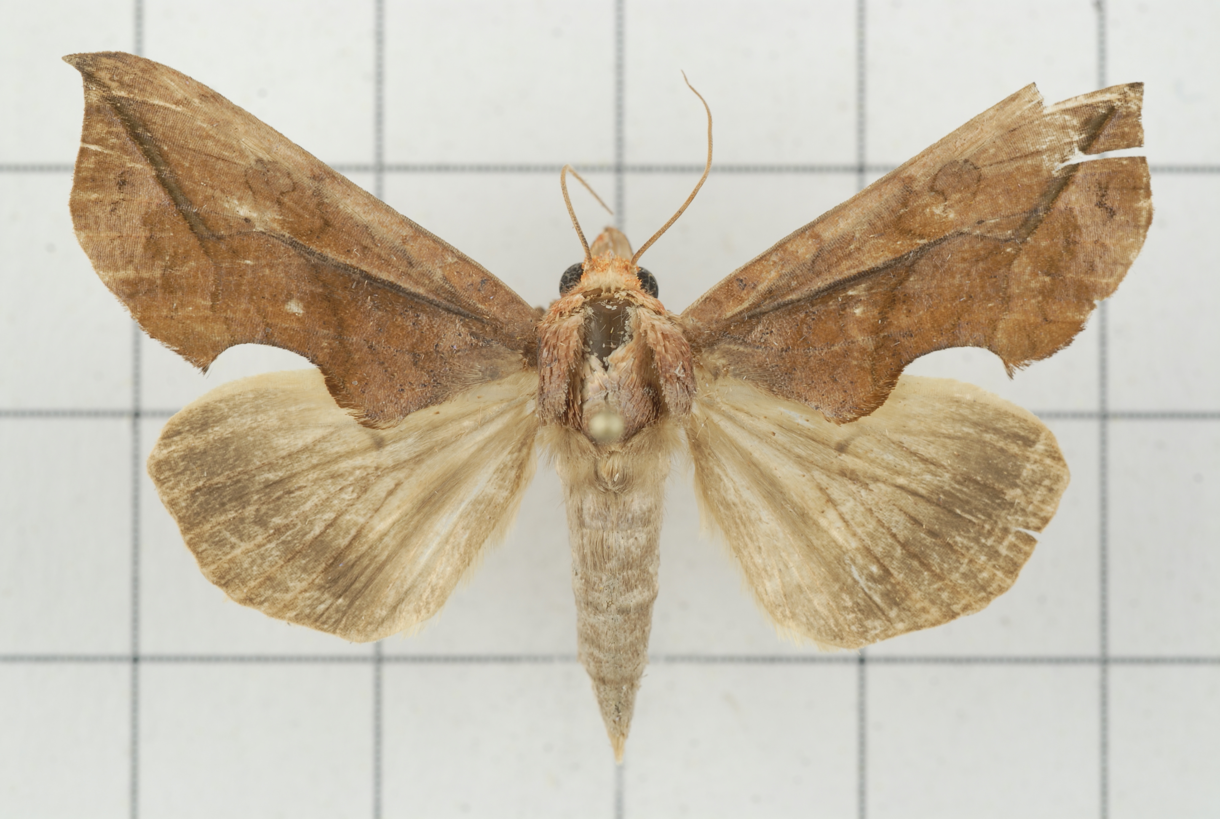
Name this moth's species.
Oraesia excavata
